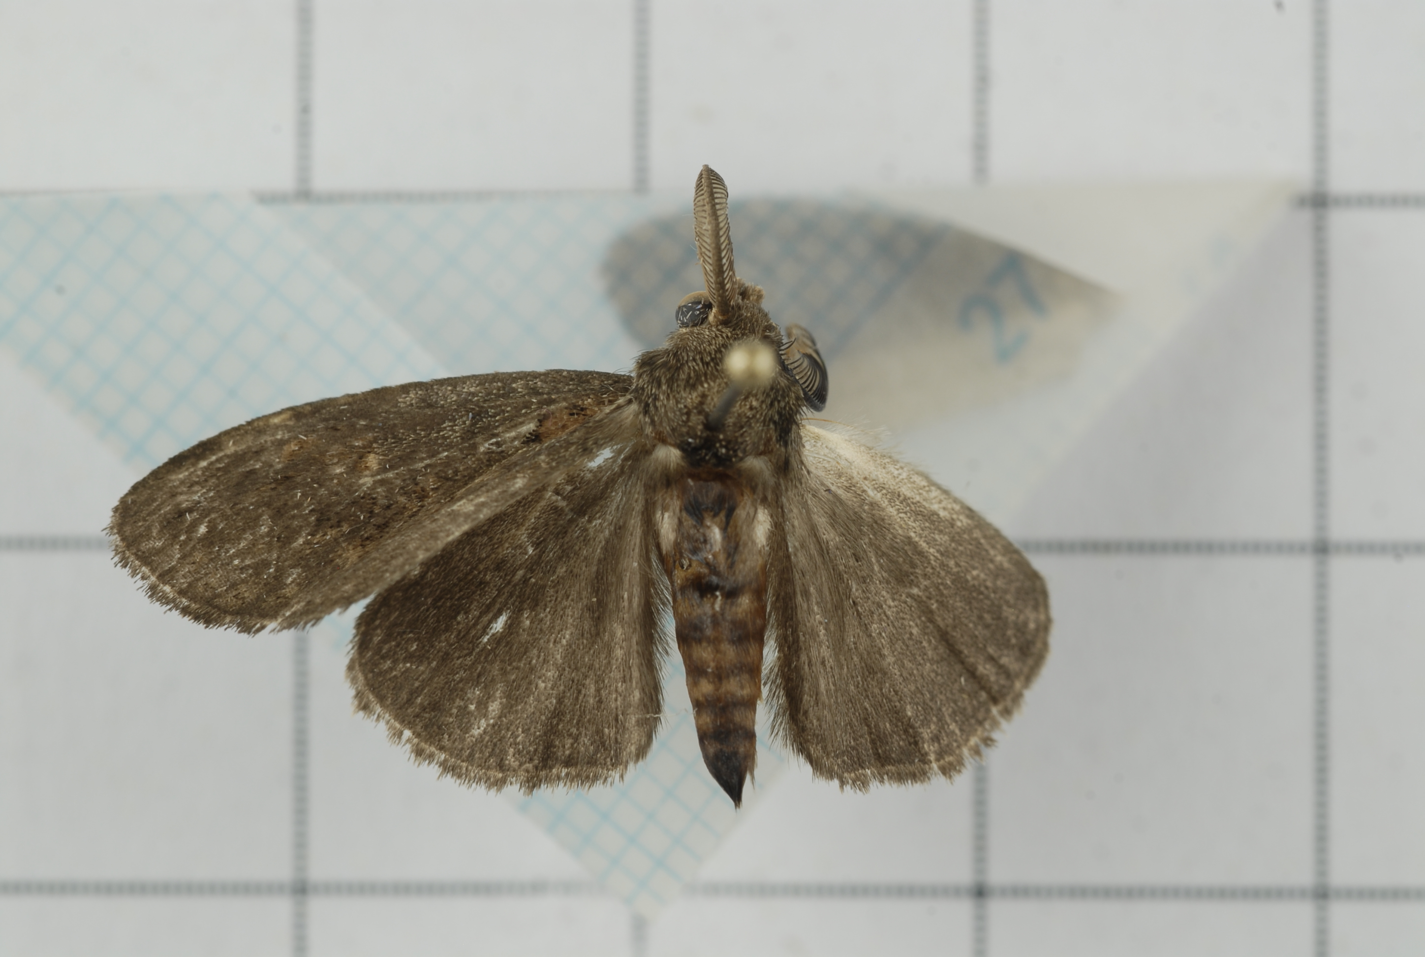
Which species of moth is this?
Olene dudgeoni
